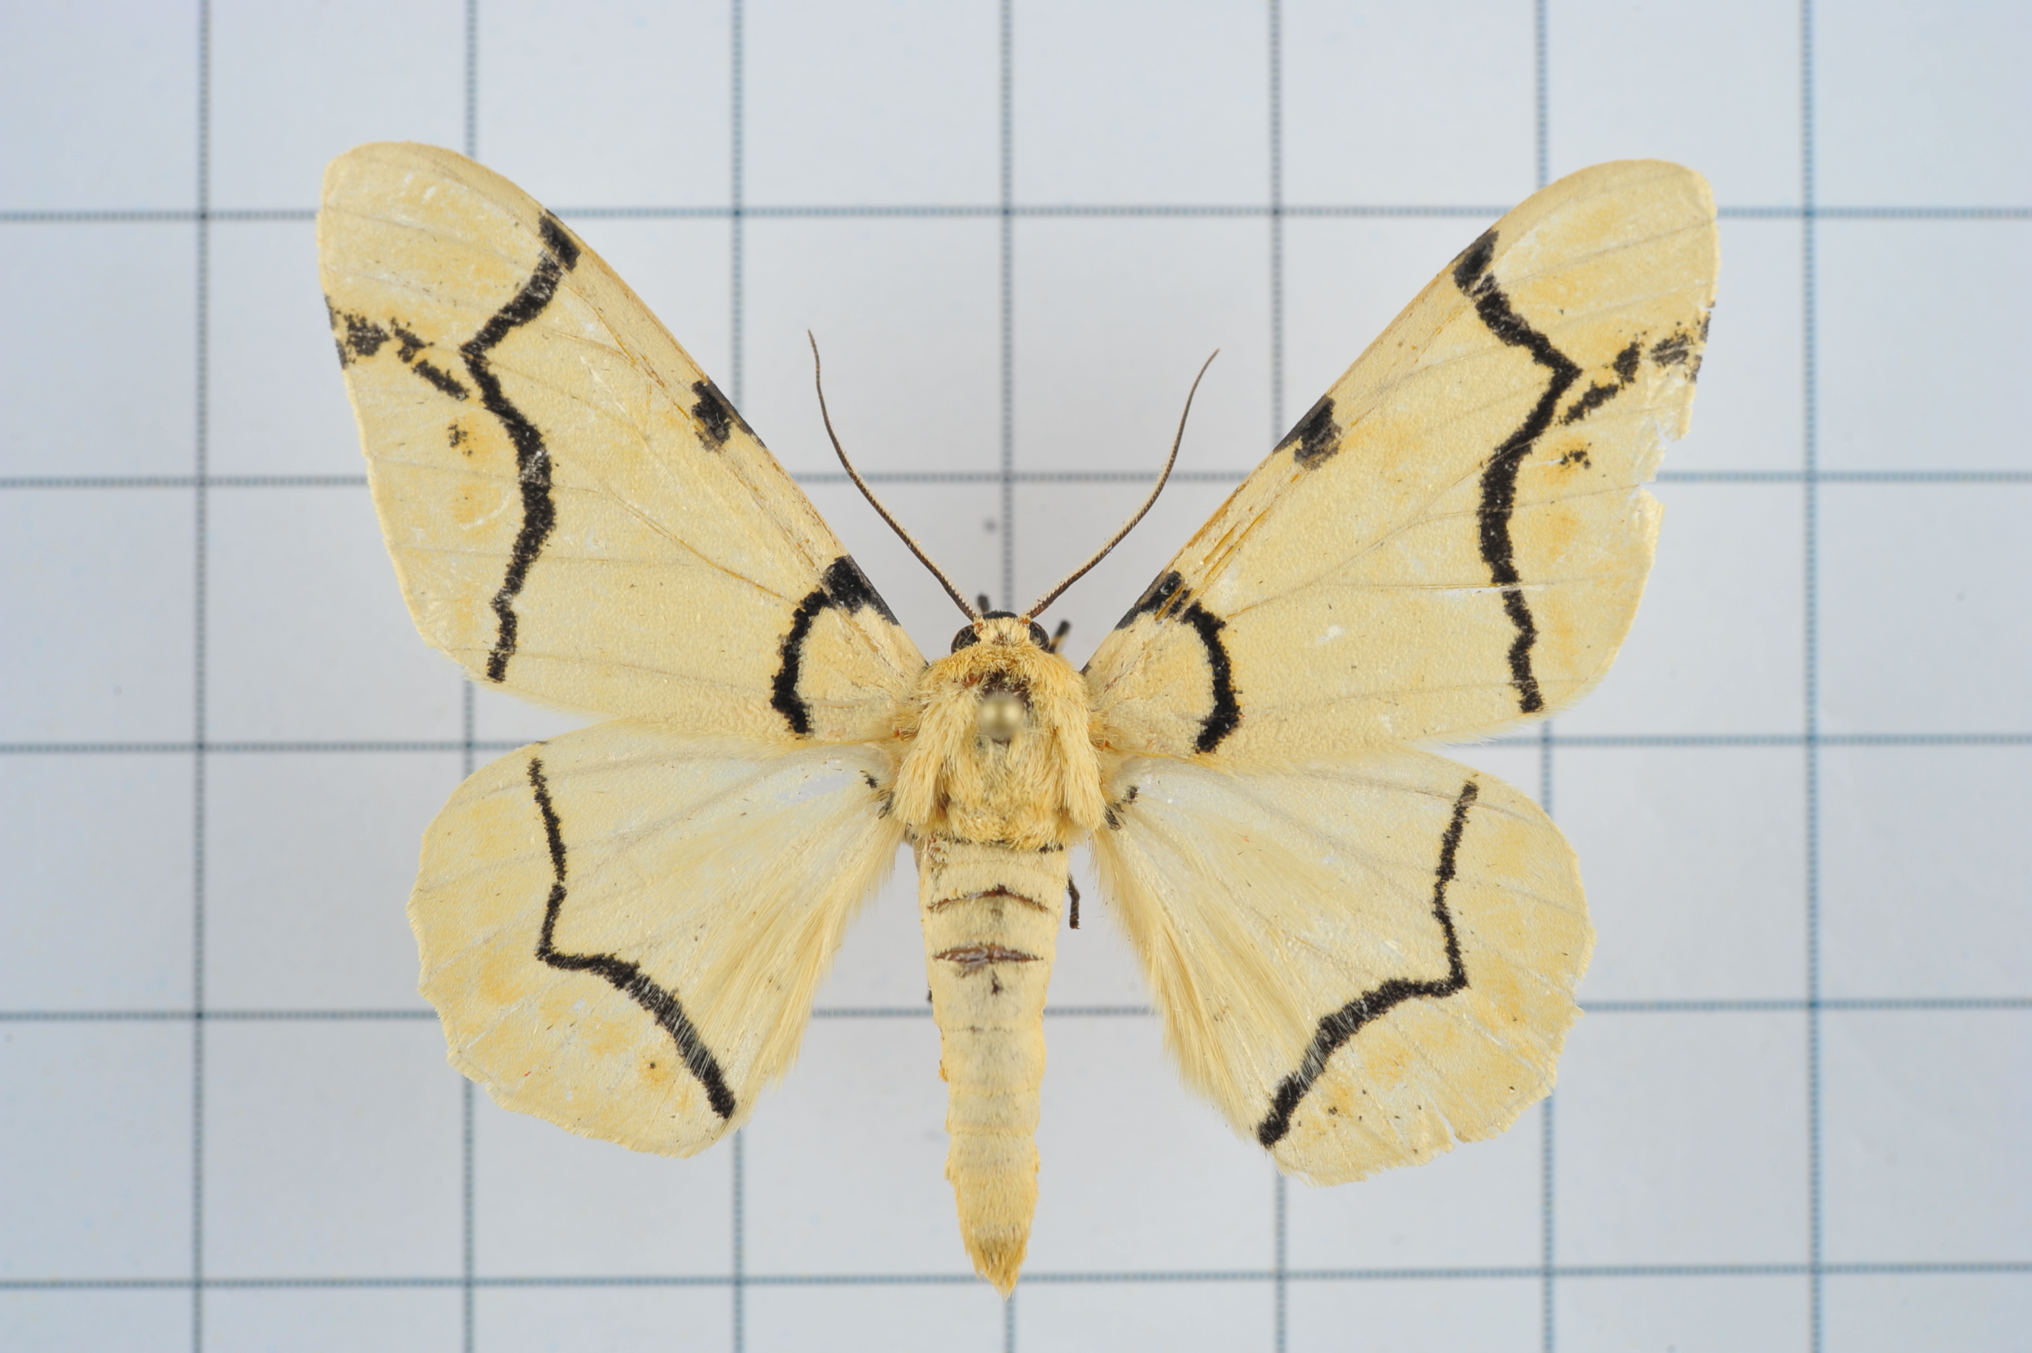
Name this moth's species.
Biston perclara
